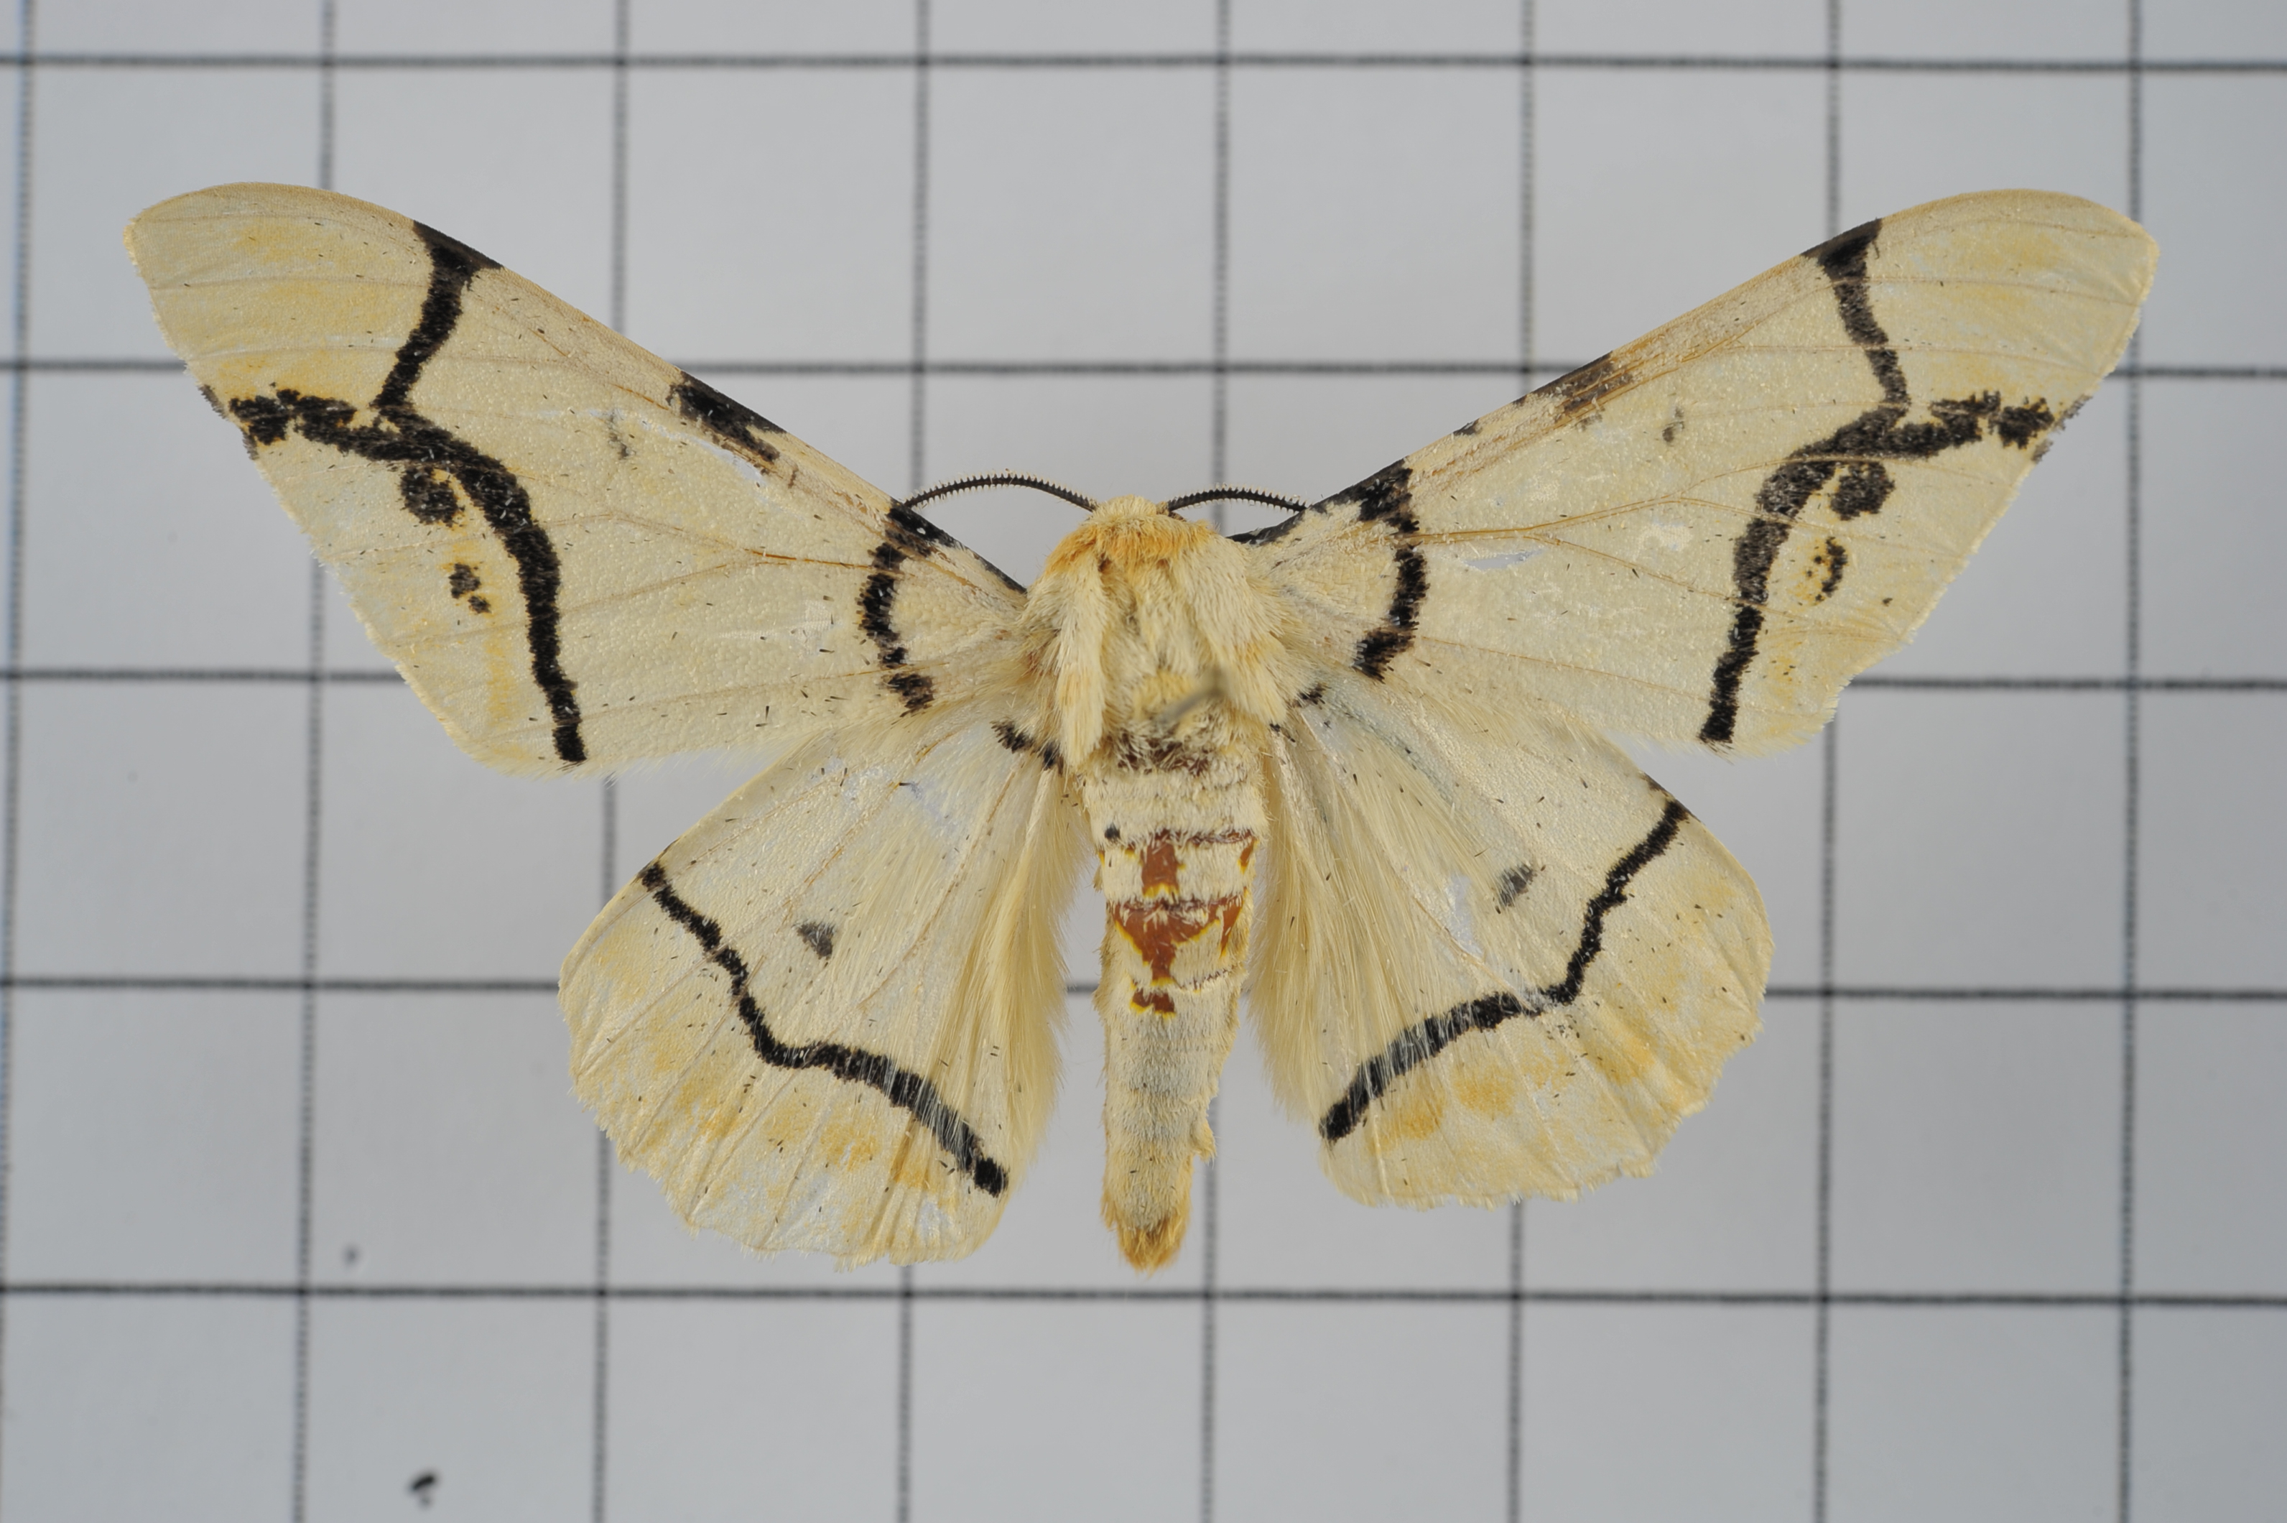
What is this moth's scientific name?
Biston perclara
